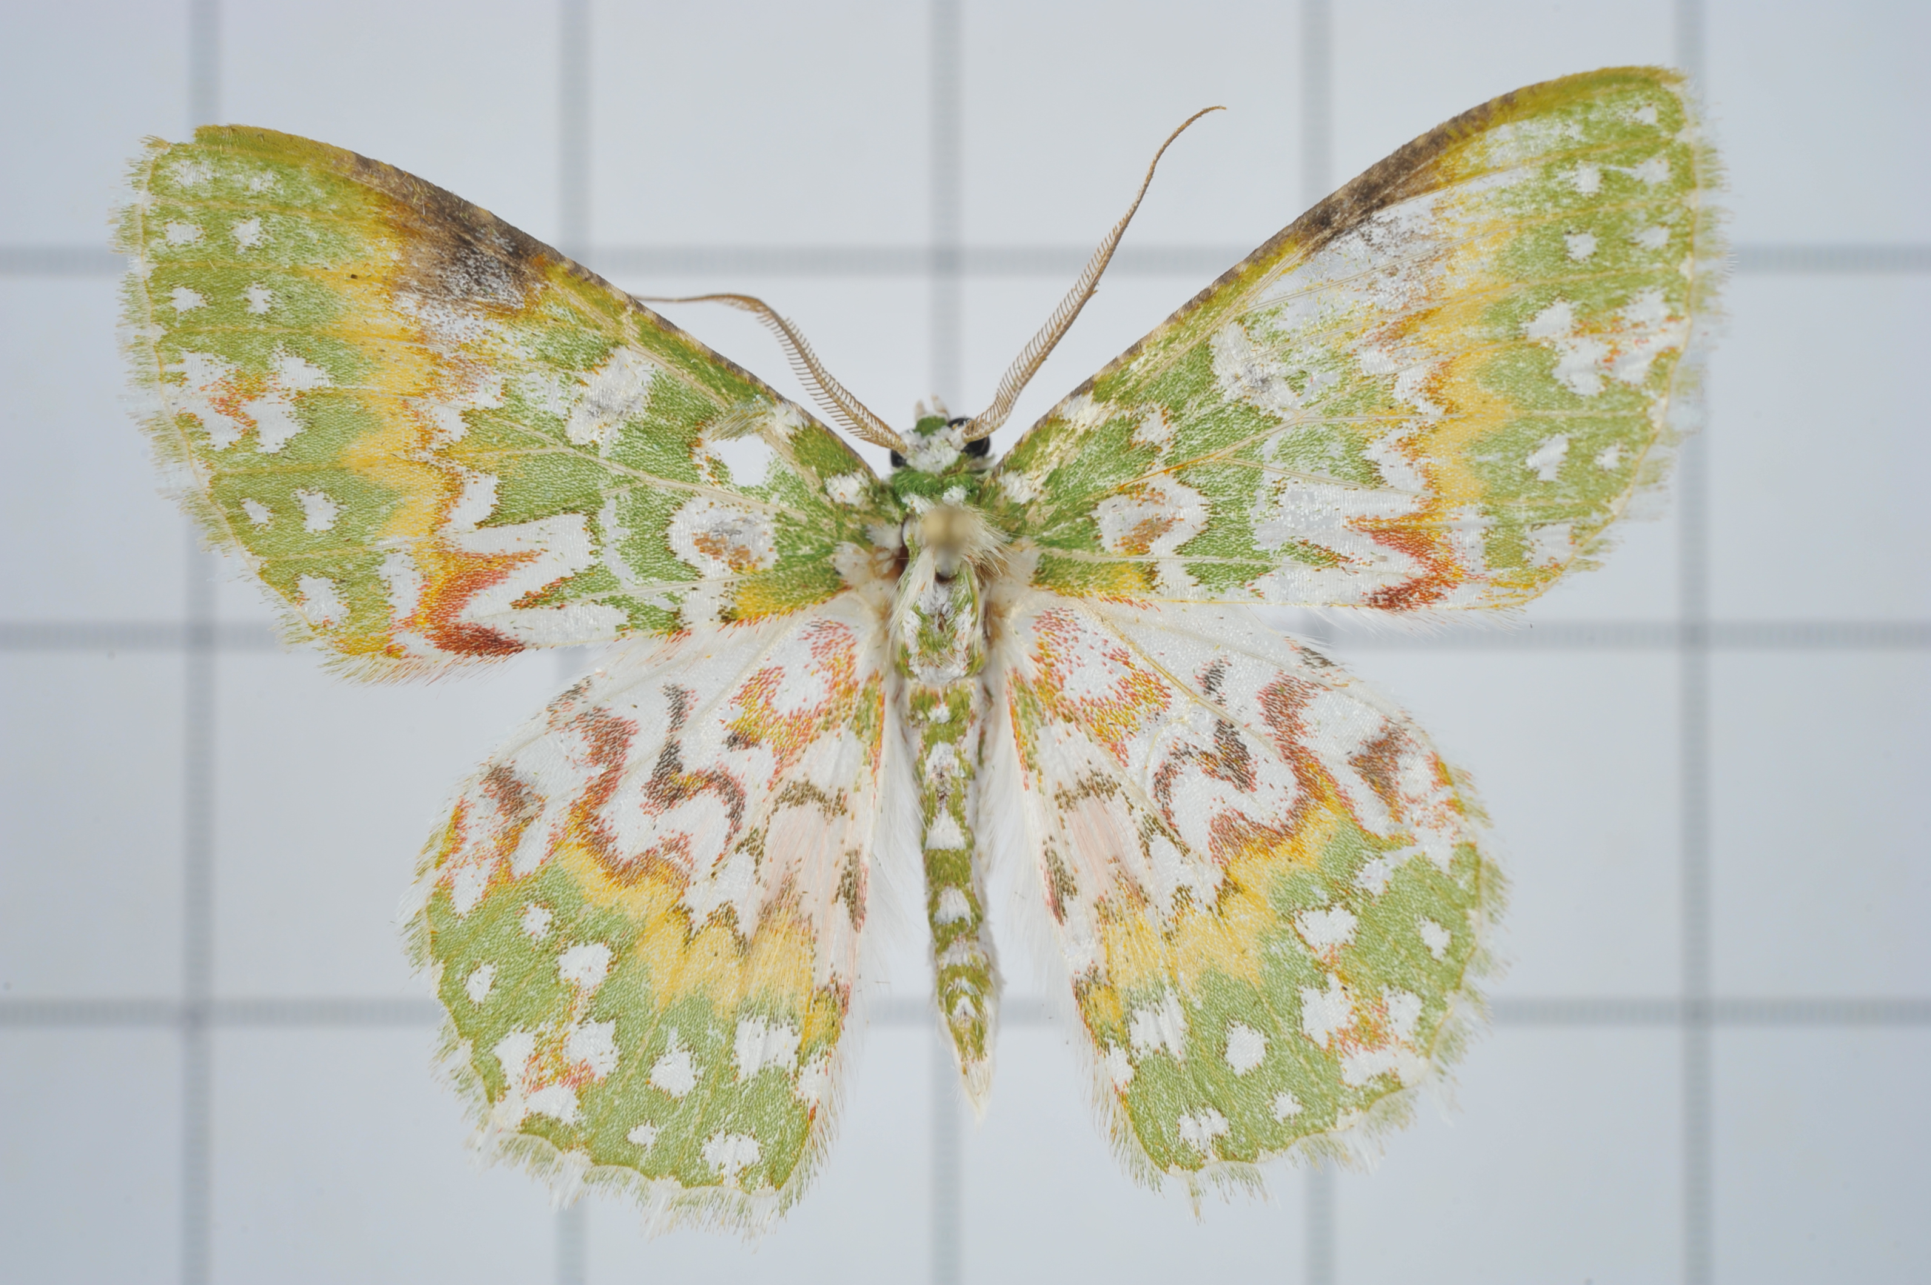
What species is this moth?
Eucyclodes aphrodite
